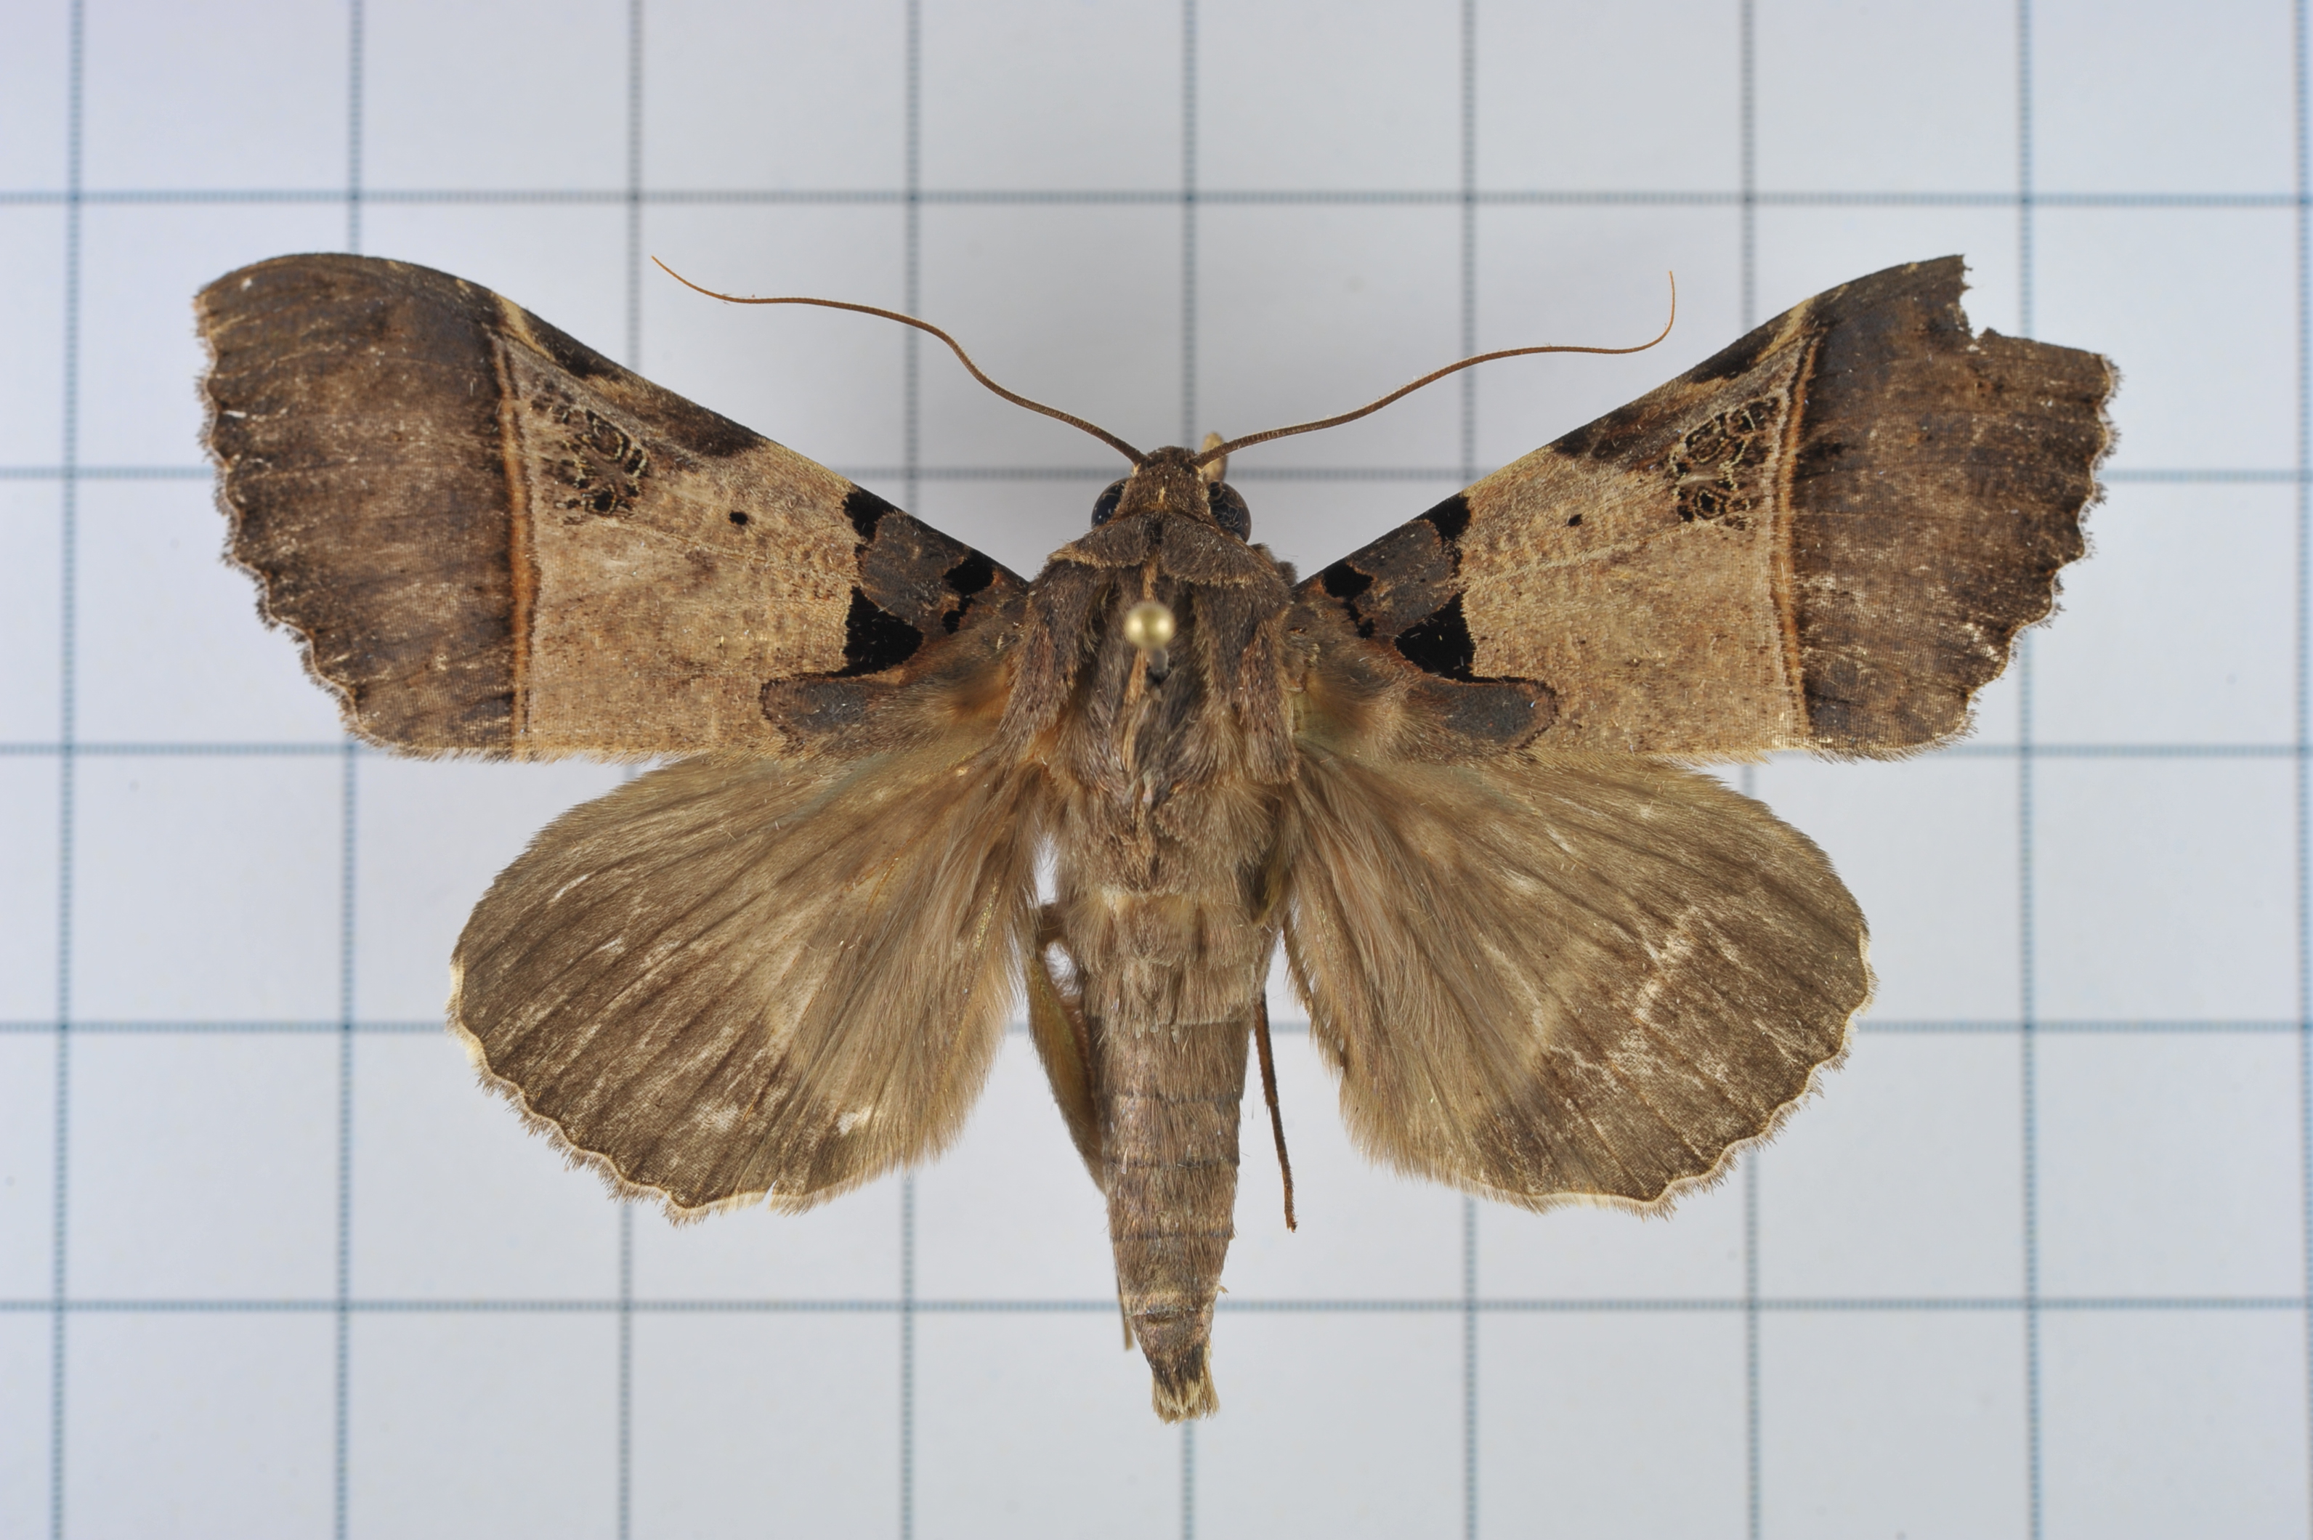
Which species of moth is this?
Serrodes campana
